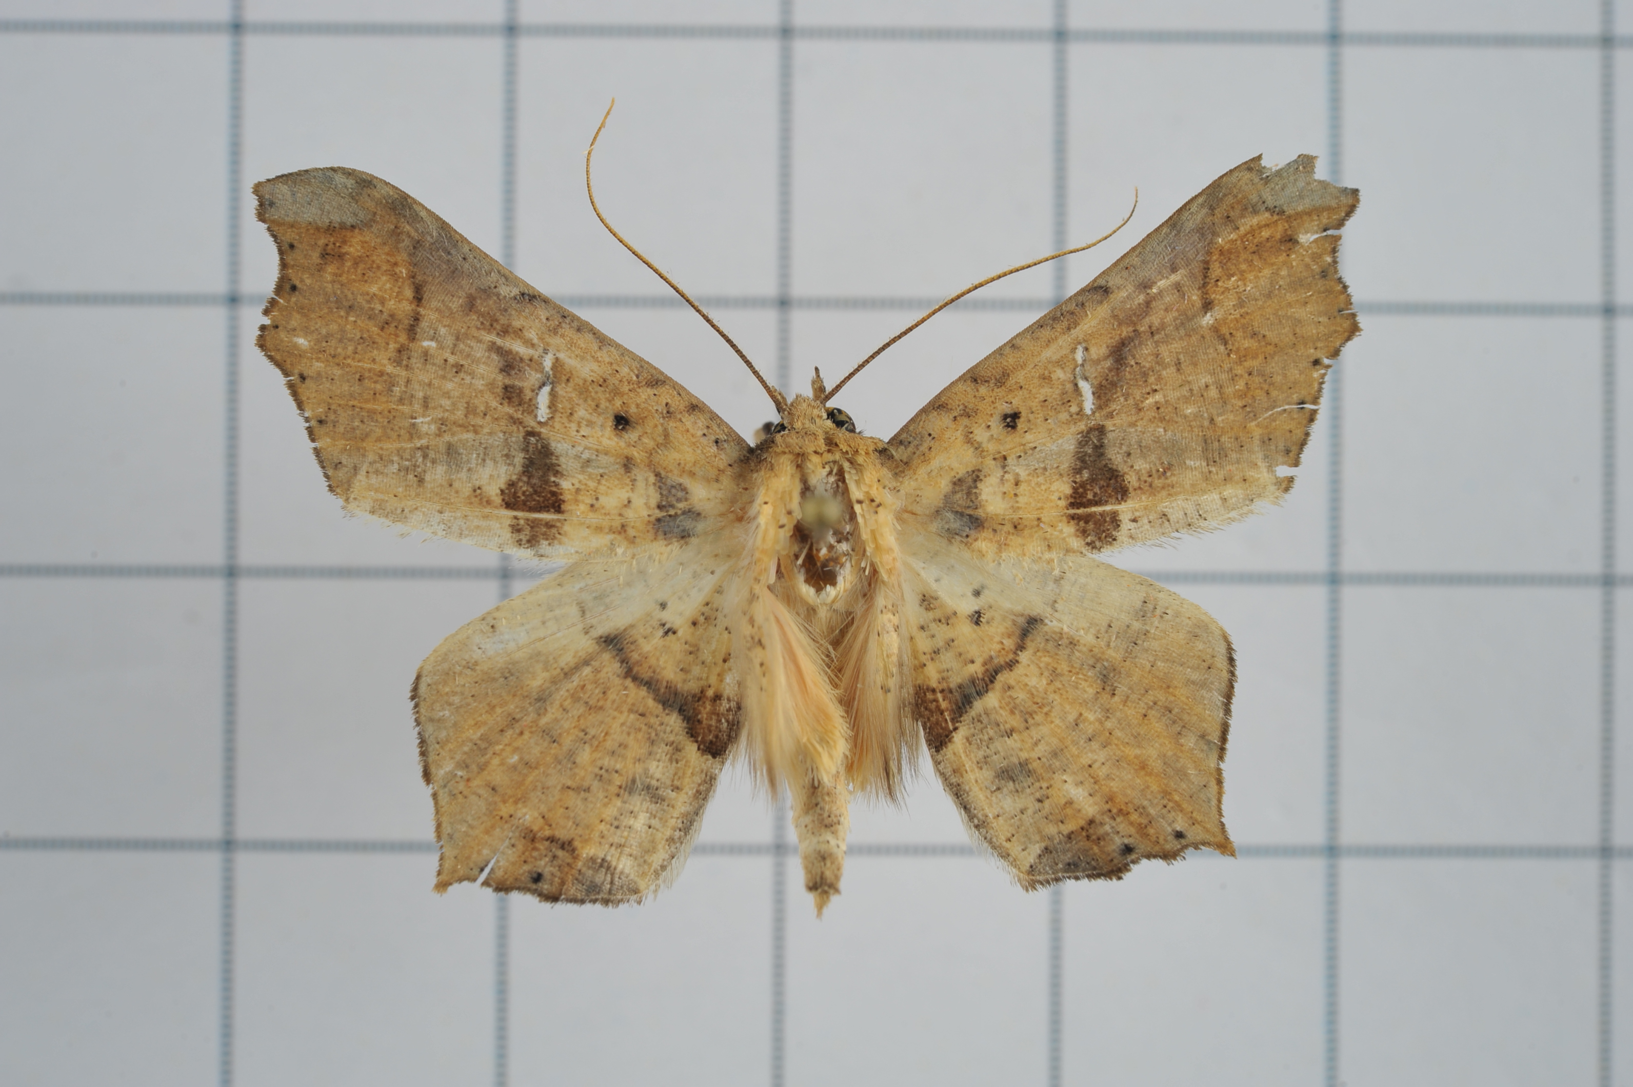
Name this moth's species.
Semiothisops macariata
